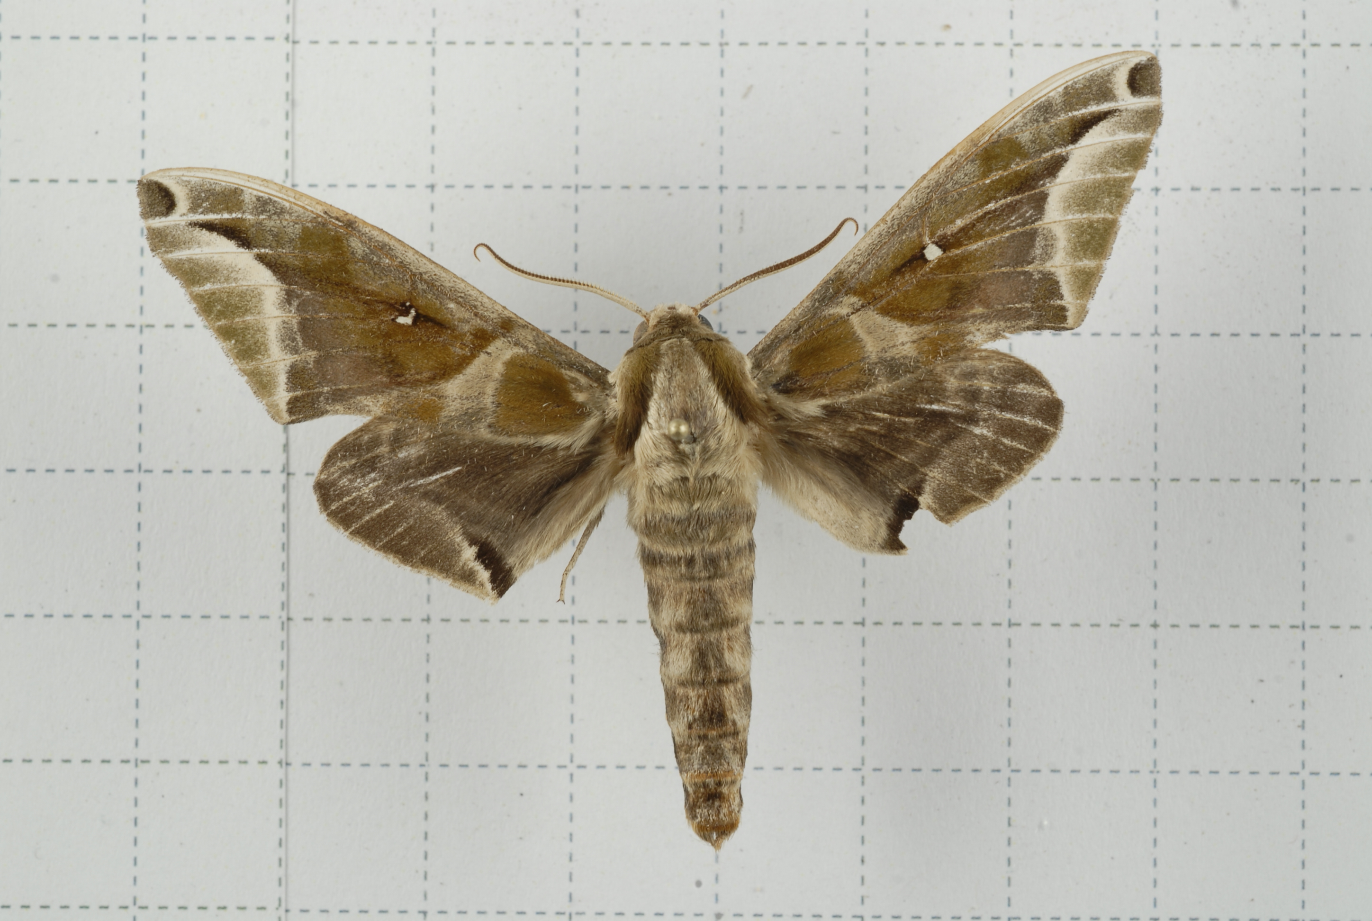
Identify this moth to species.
Parum colligata
